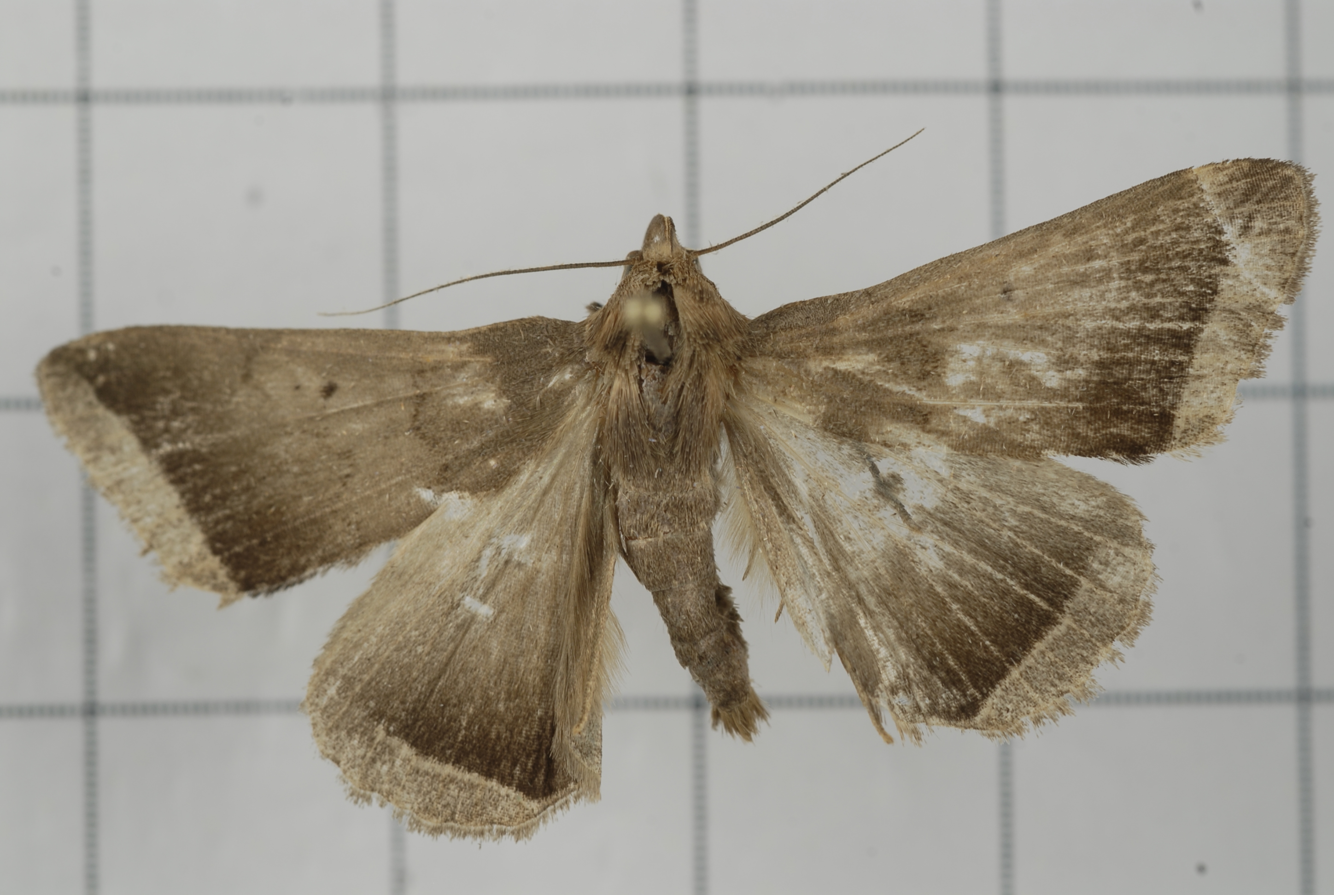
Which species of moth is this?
Simplicia bimarginata
